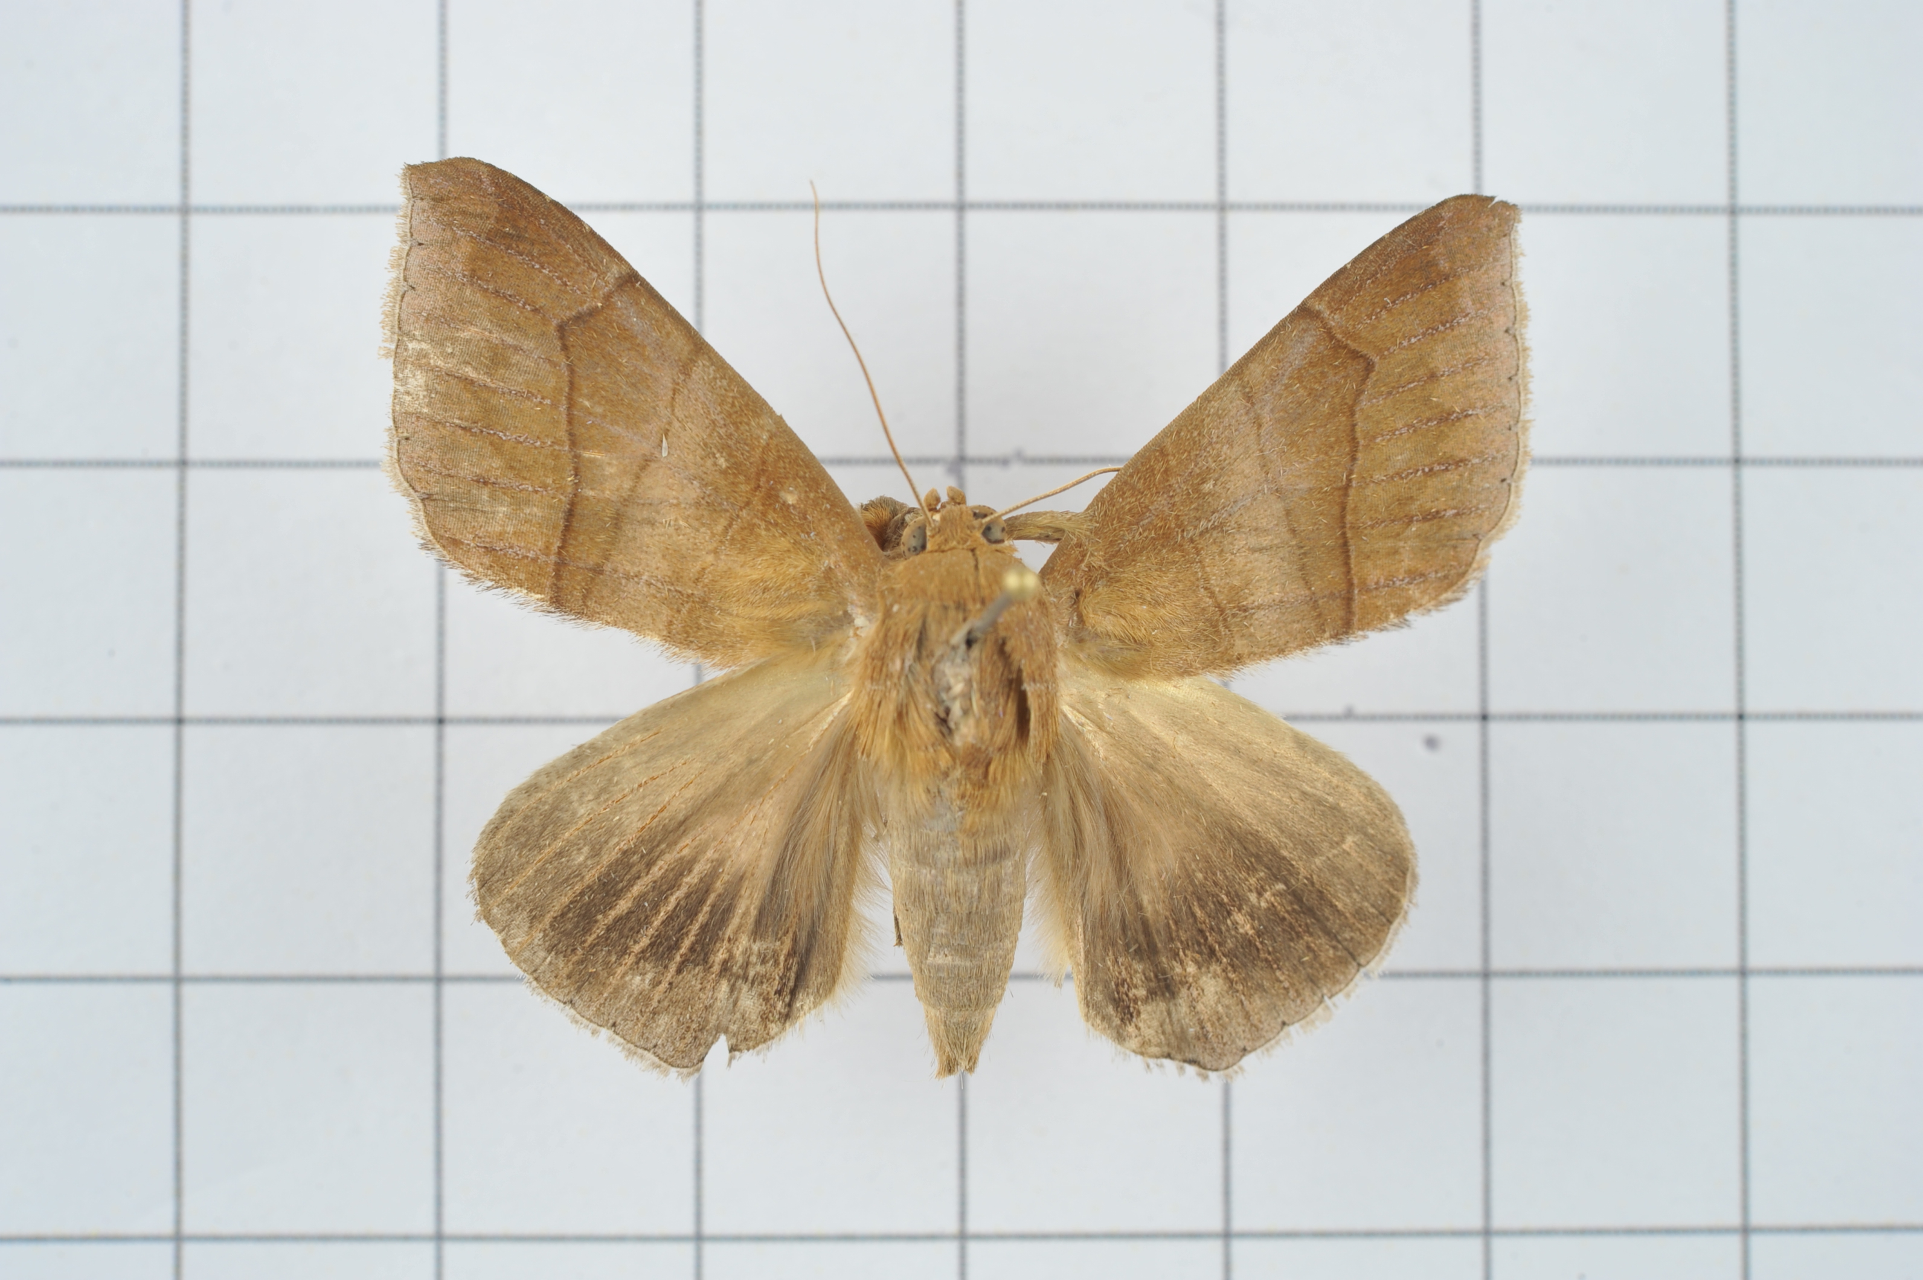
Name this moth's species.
Bastilla absentimacula
